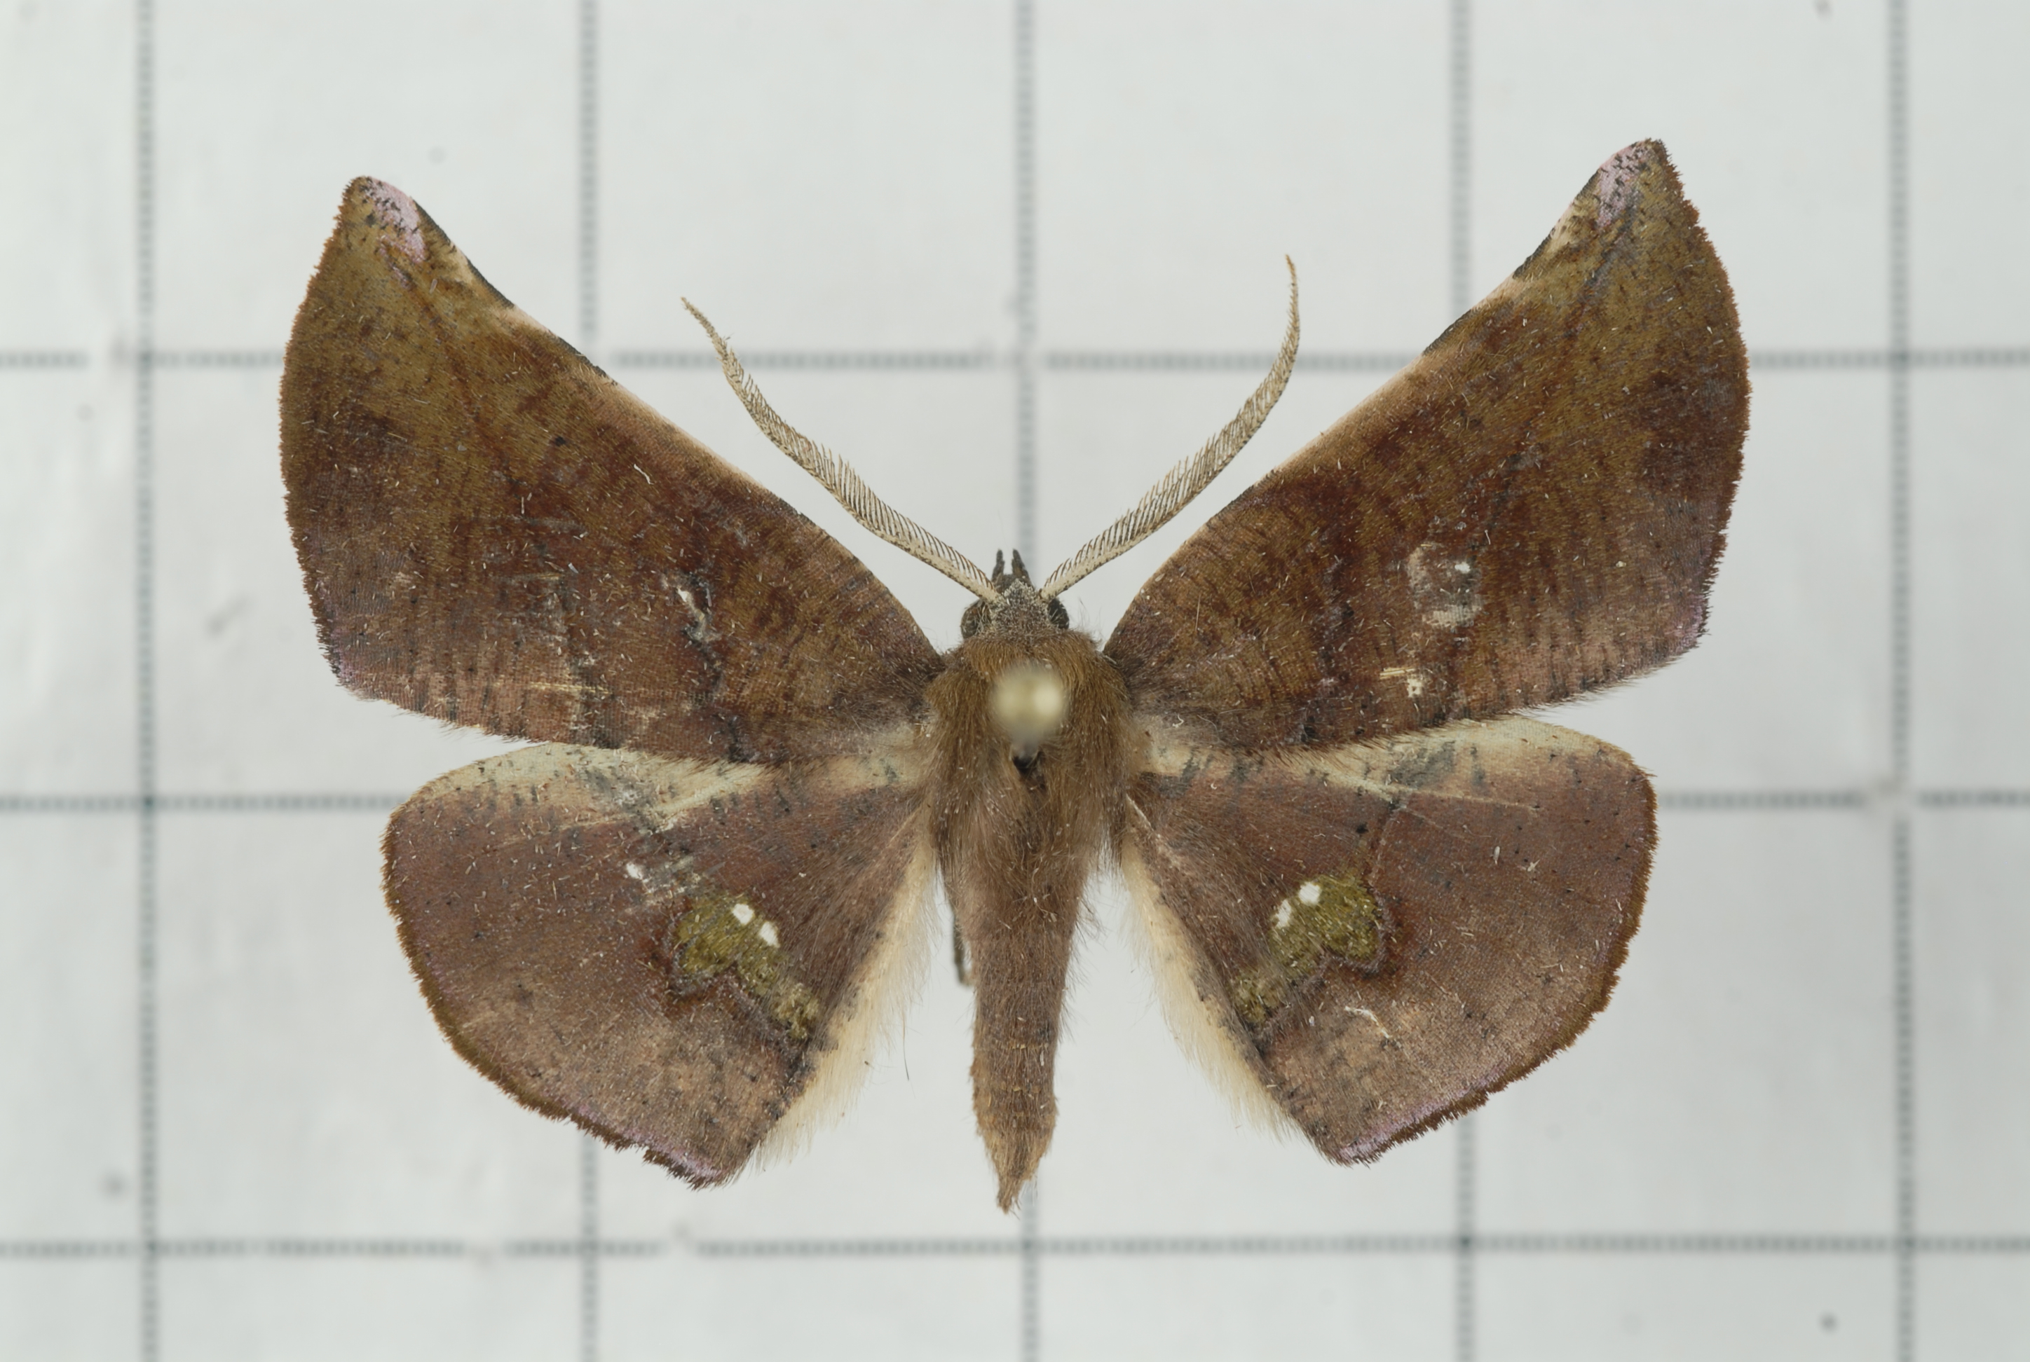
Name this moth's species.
Garaeus apicata formosanus
